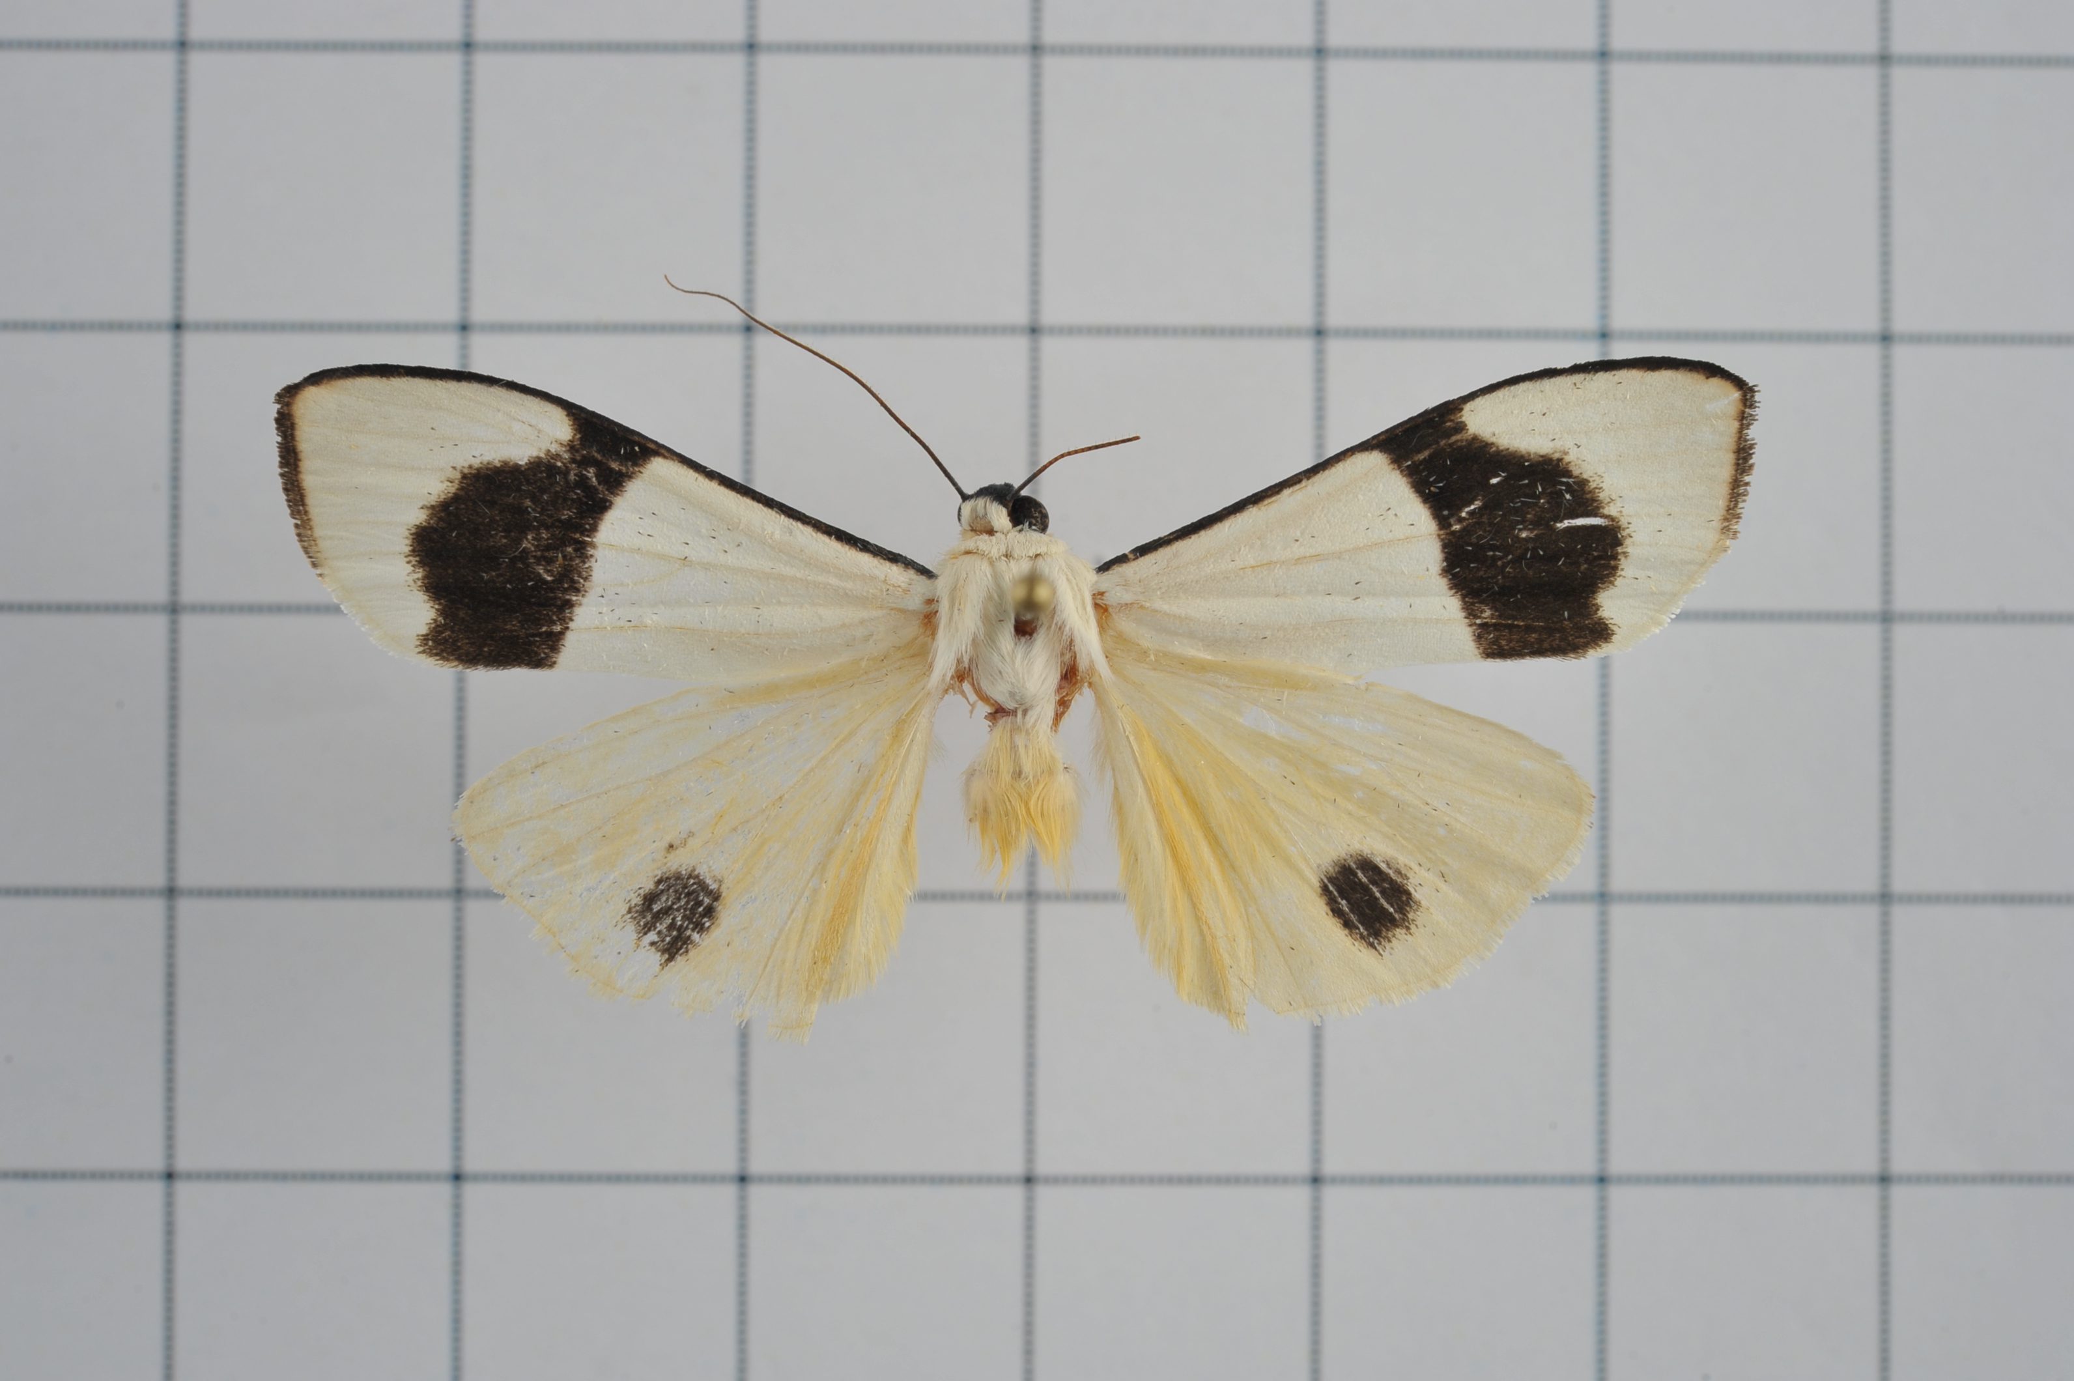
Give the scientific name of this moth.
Vamuna alboluteora
